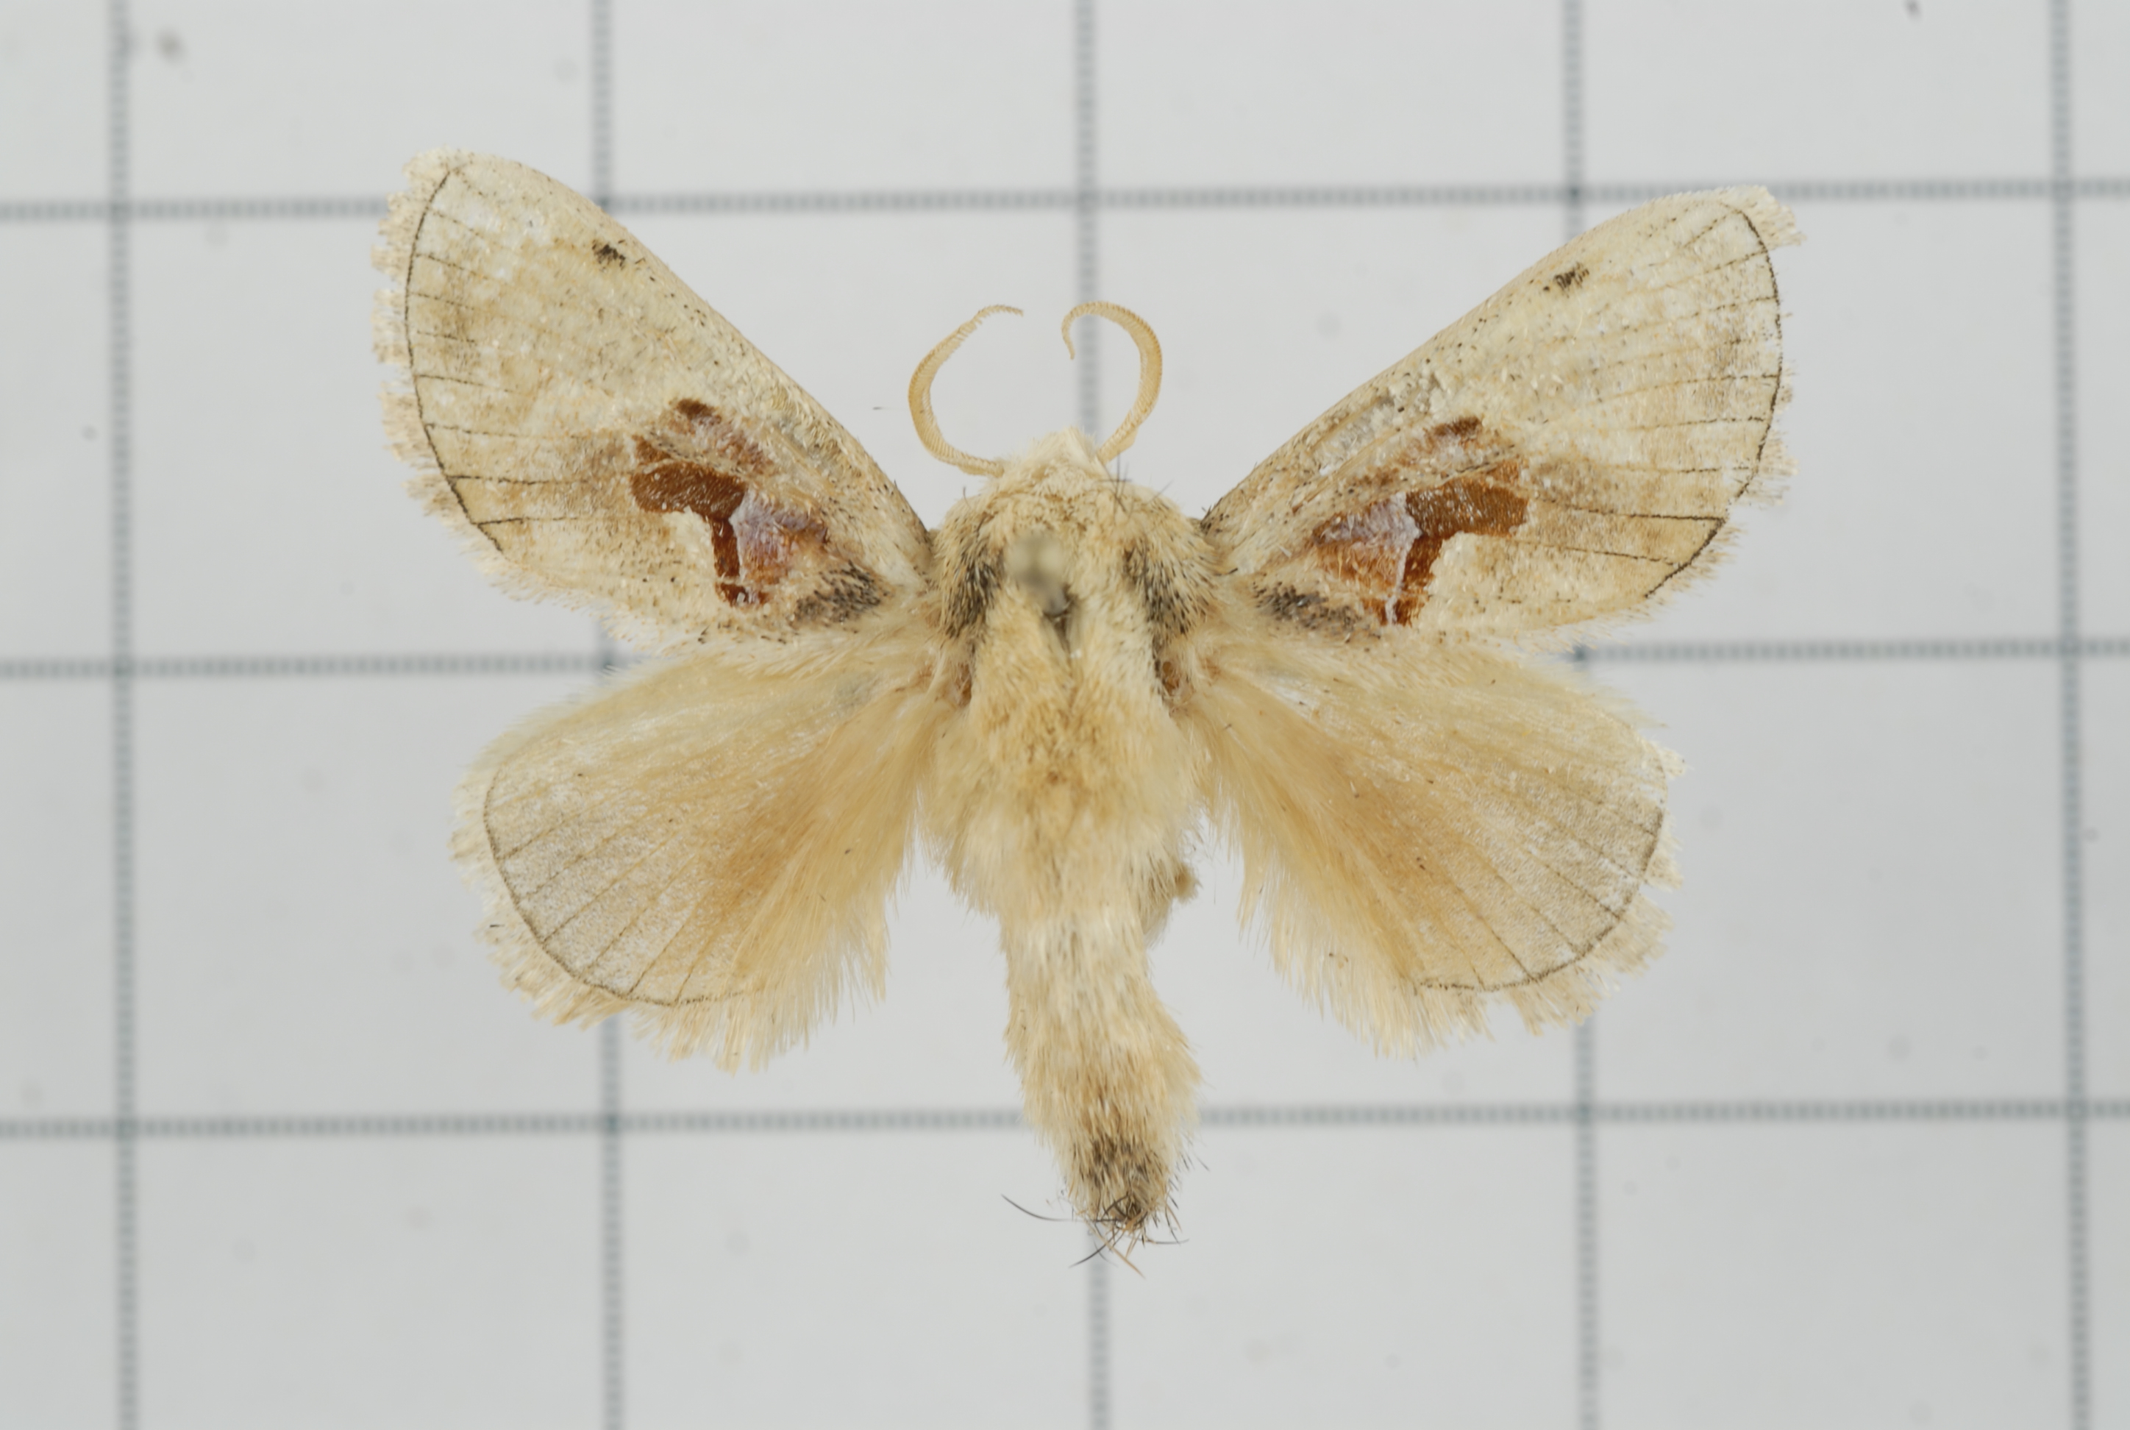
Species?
Chalcoscelides castaneipars
